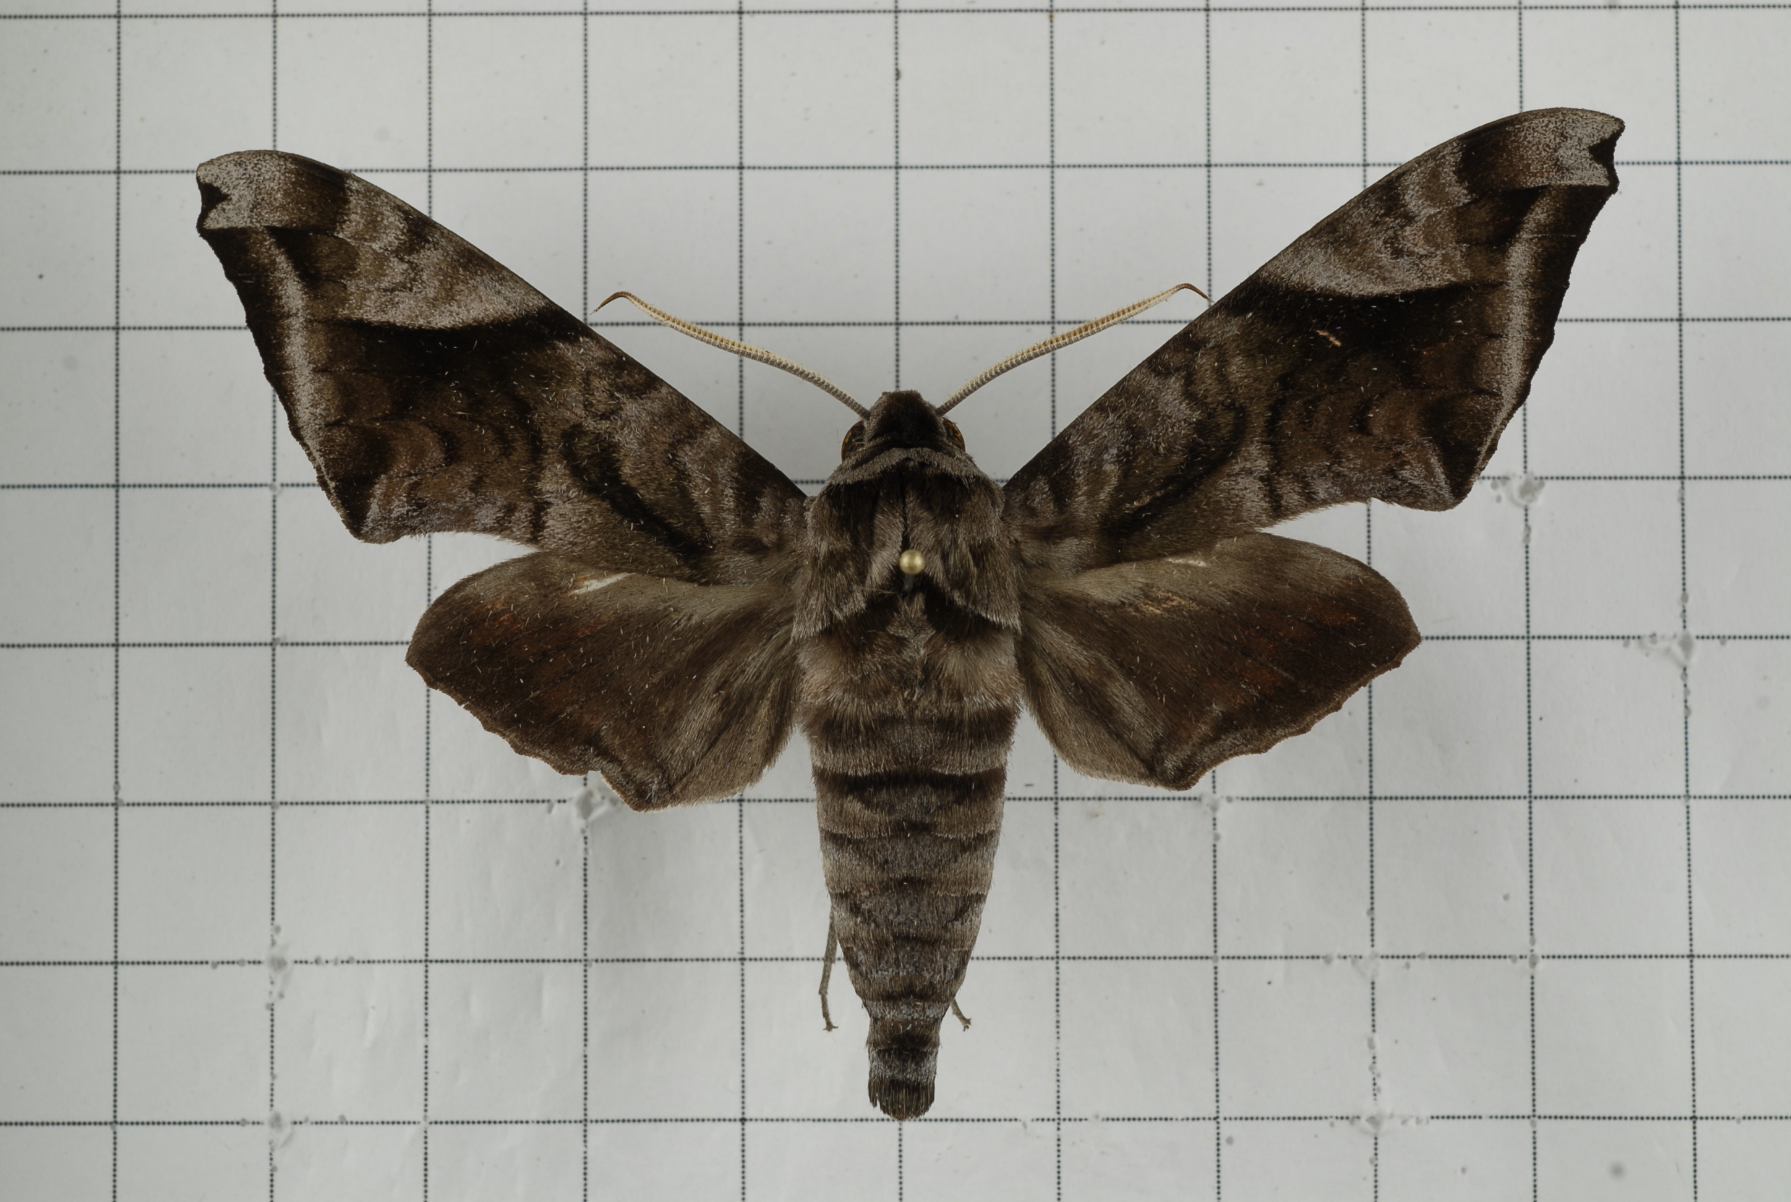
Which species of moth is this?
Acosmeryx naga metanaga
